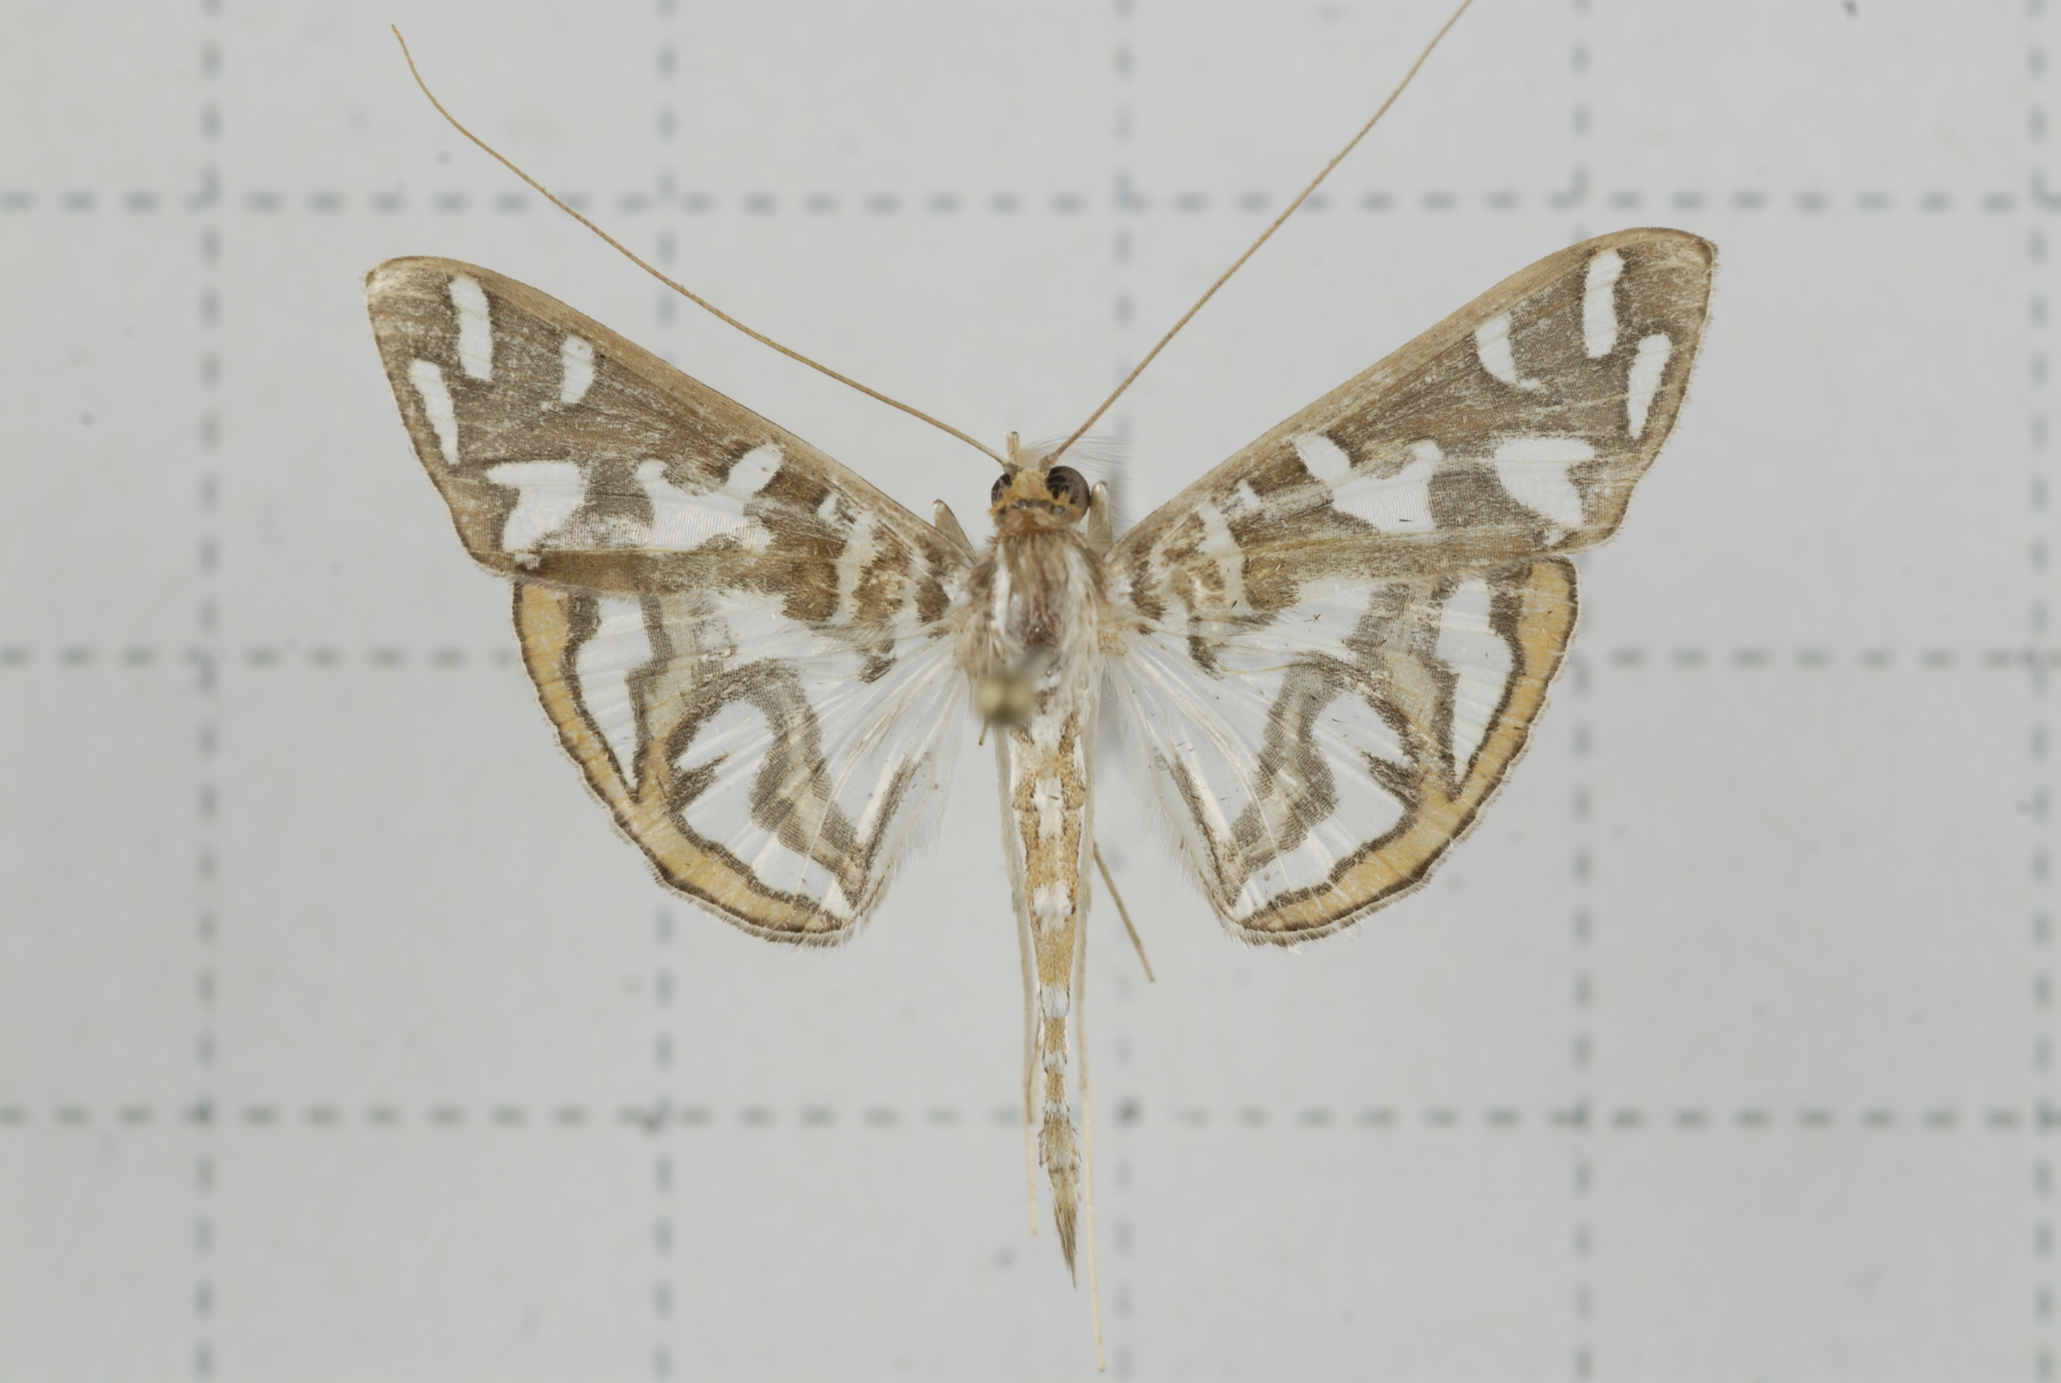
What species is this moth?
Nausinoe perspectata
